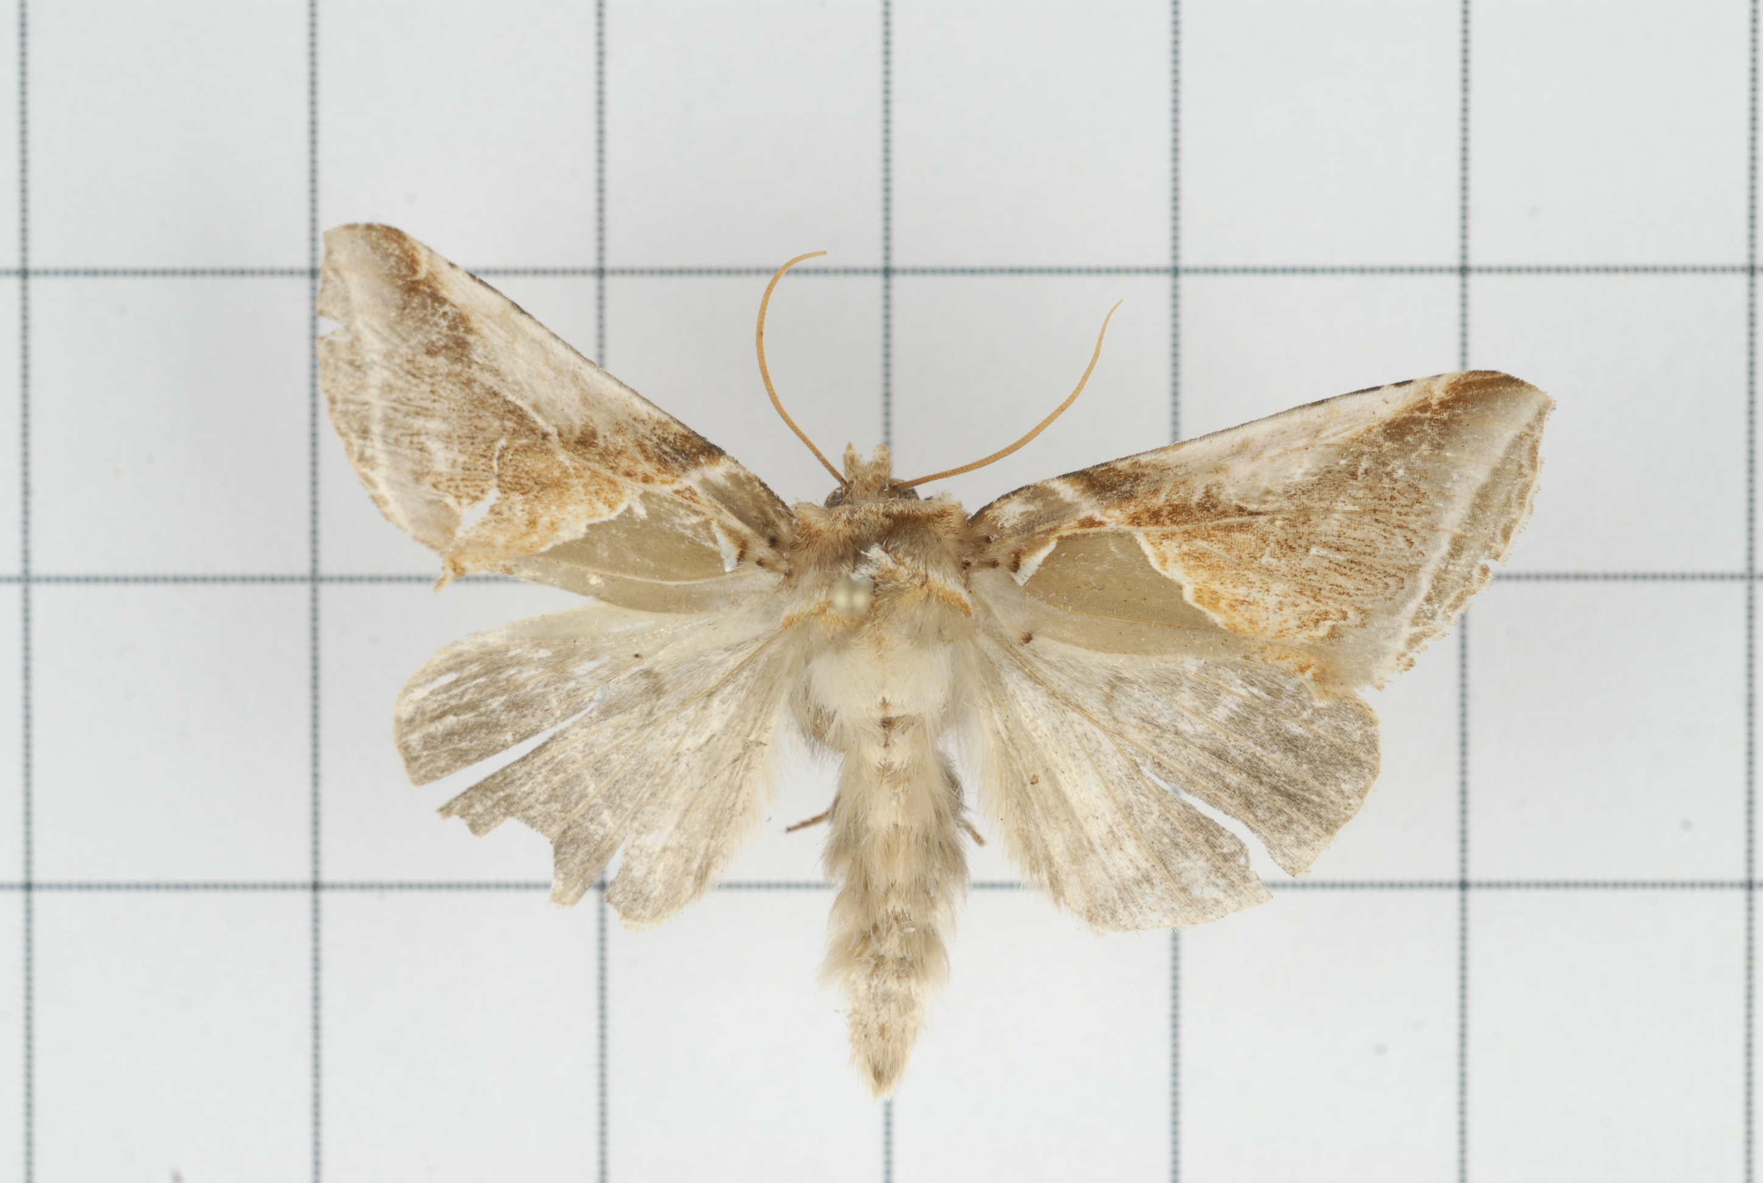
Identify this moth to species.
Habrosyne indica formosana
